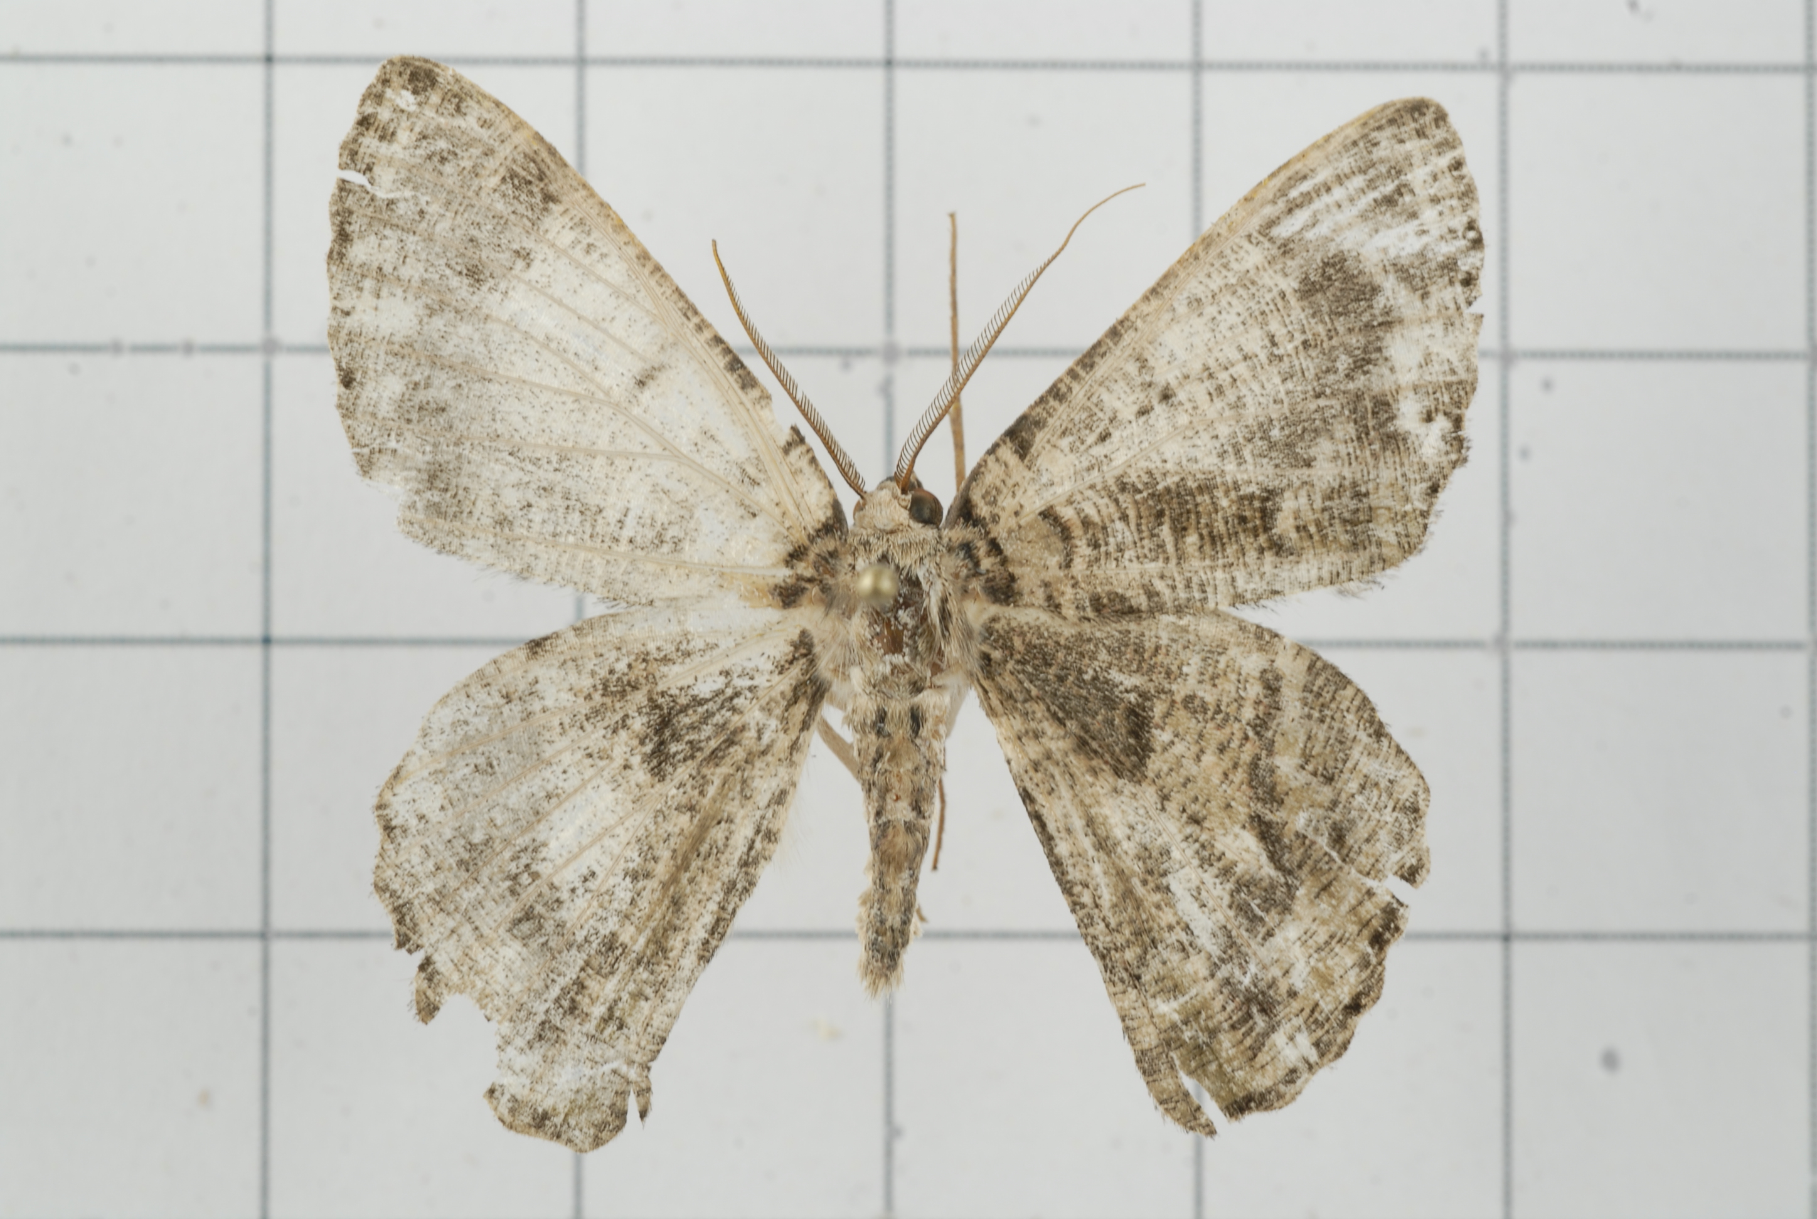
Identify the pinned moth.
Lophophelma taiwana
